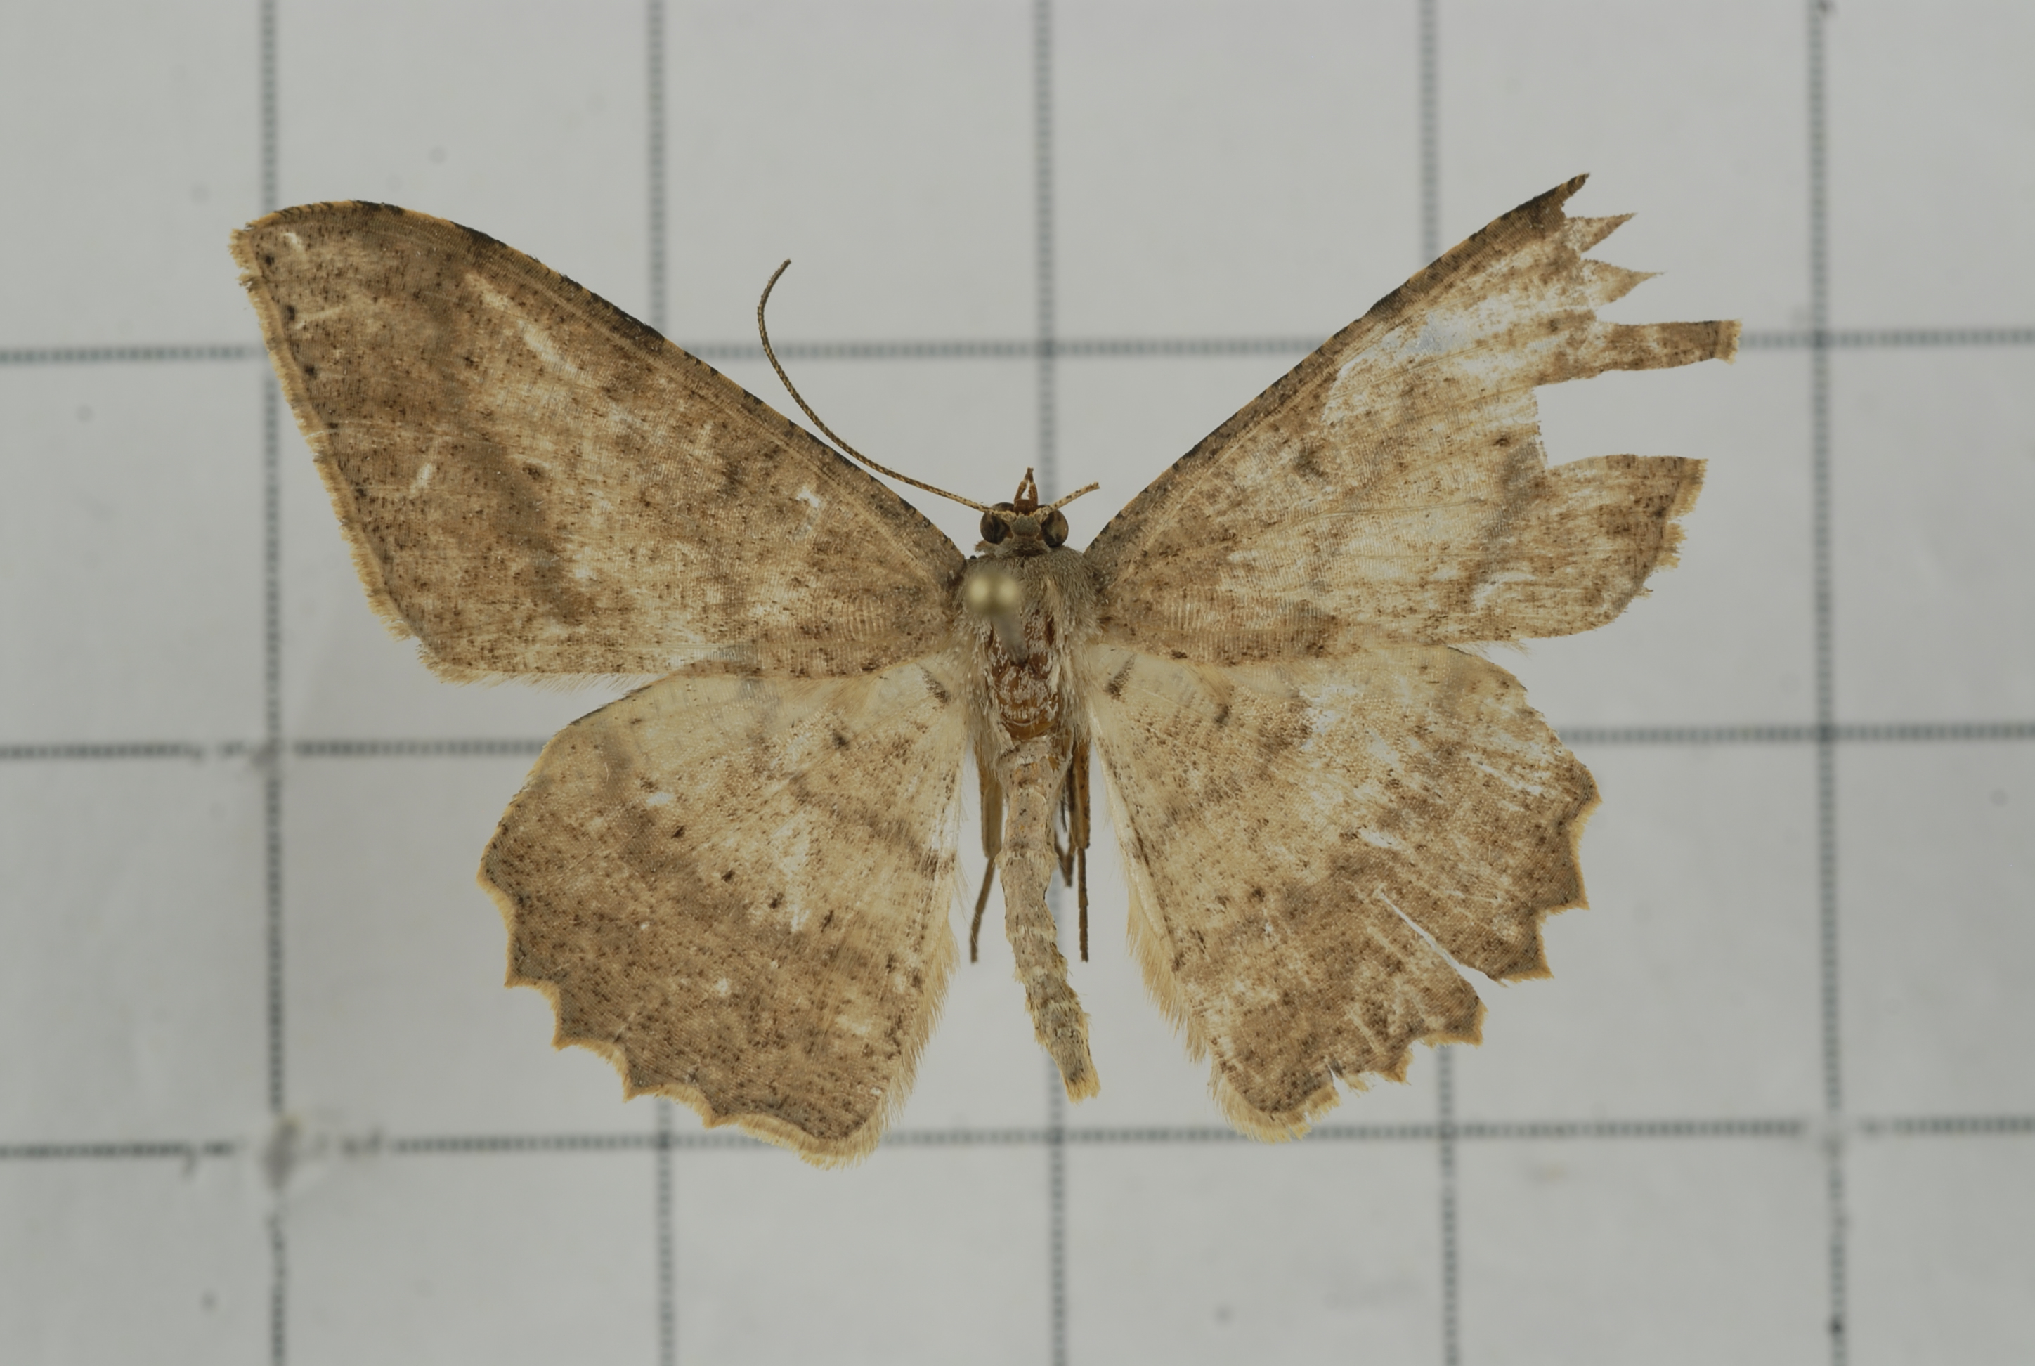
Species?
Luxiaria amasa amasa
